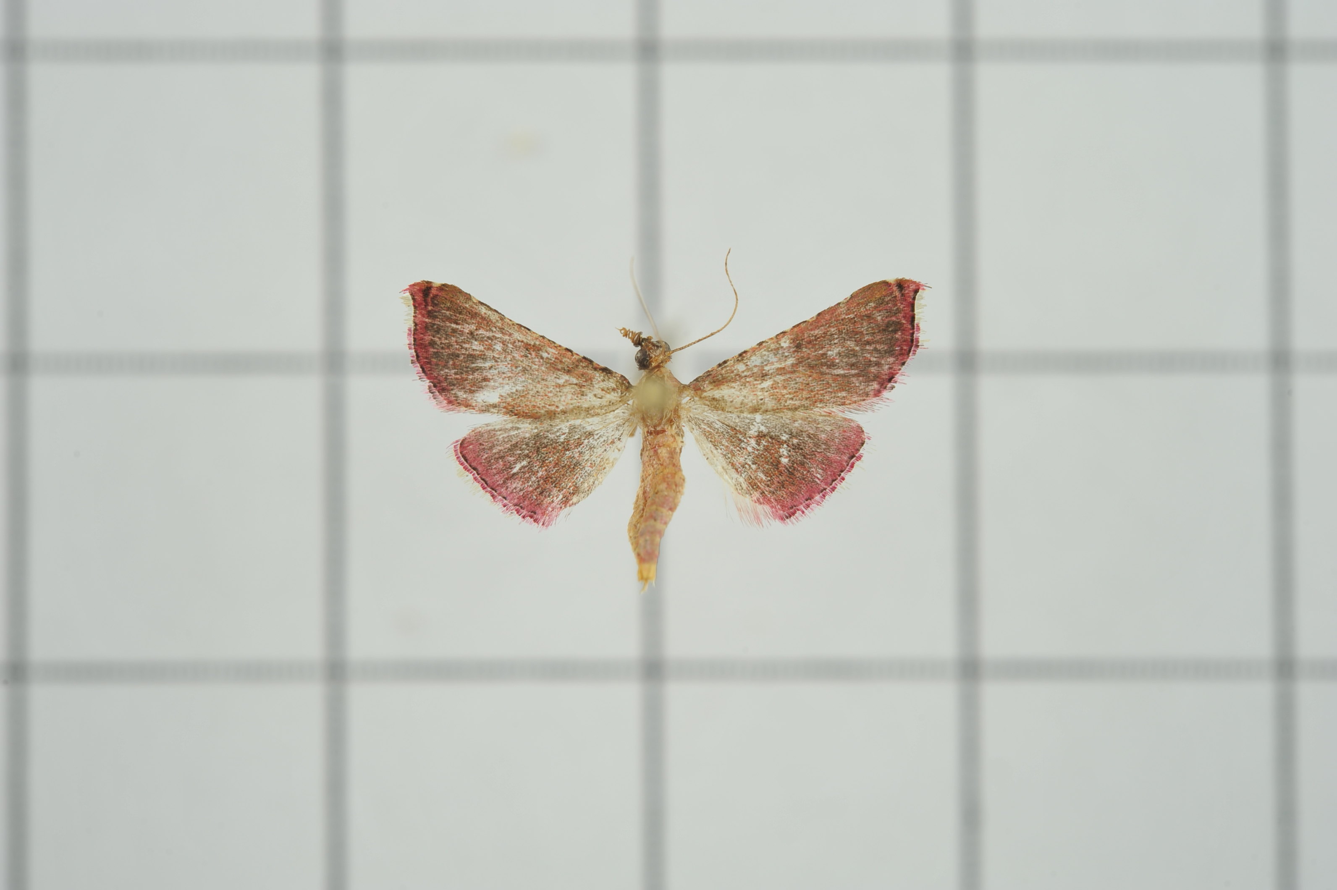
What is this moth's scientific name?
Endotricha minialis
